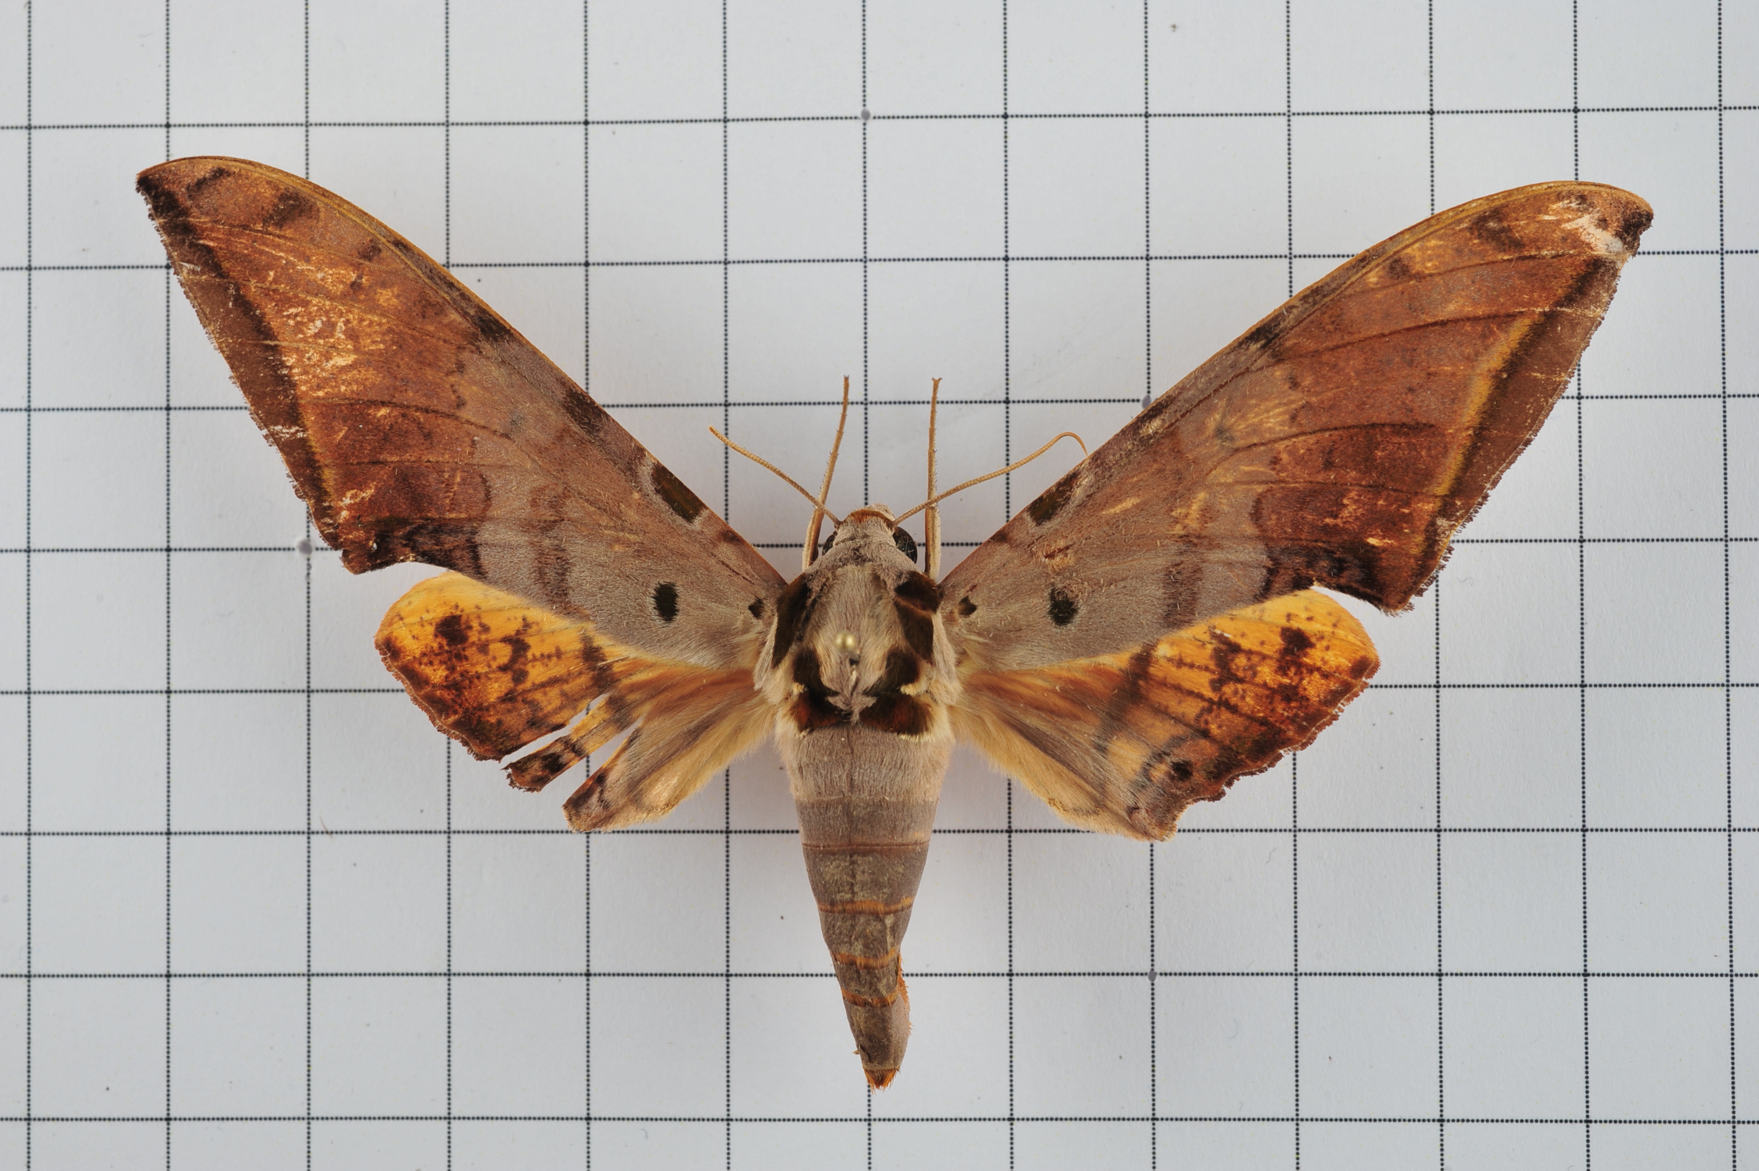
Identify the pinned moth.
Ambulyx sericeipennis
